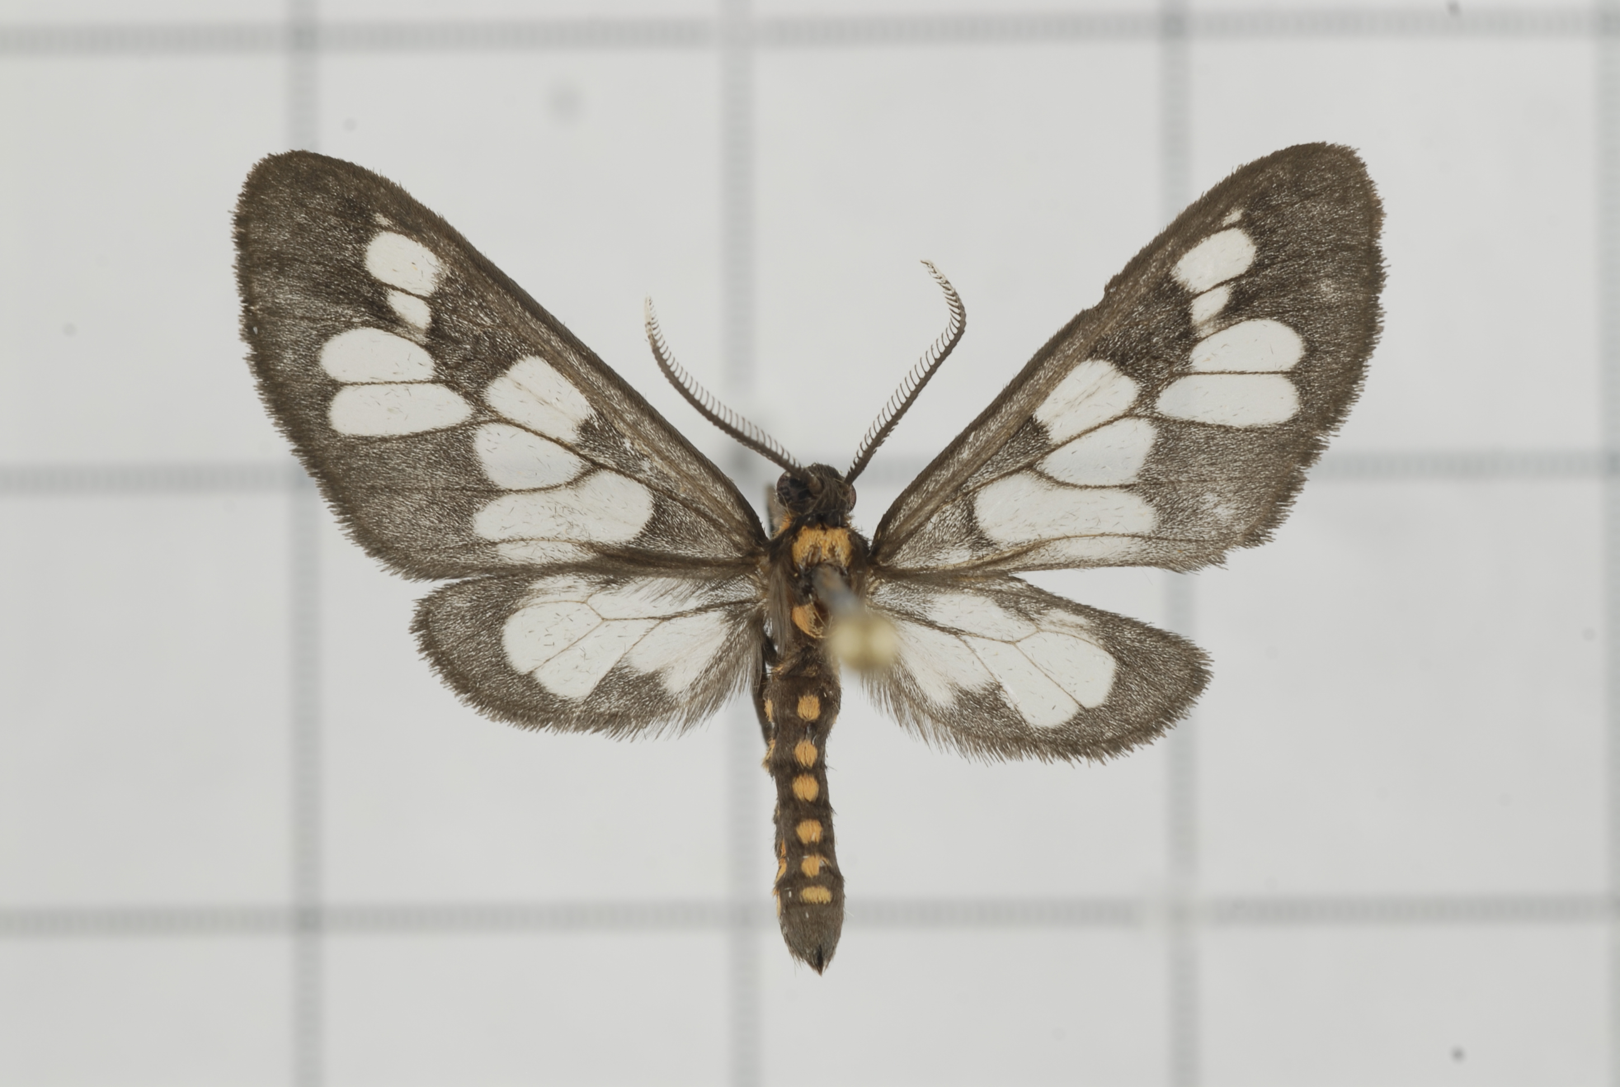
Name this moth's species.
Eressa confinis finitima
